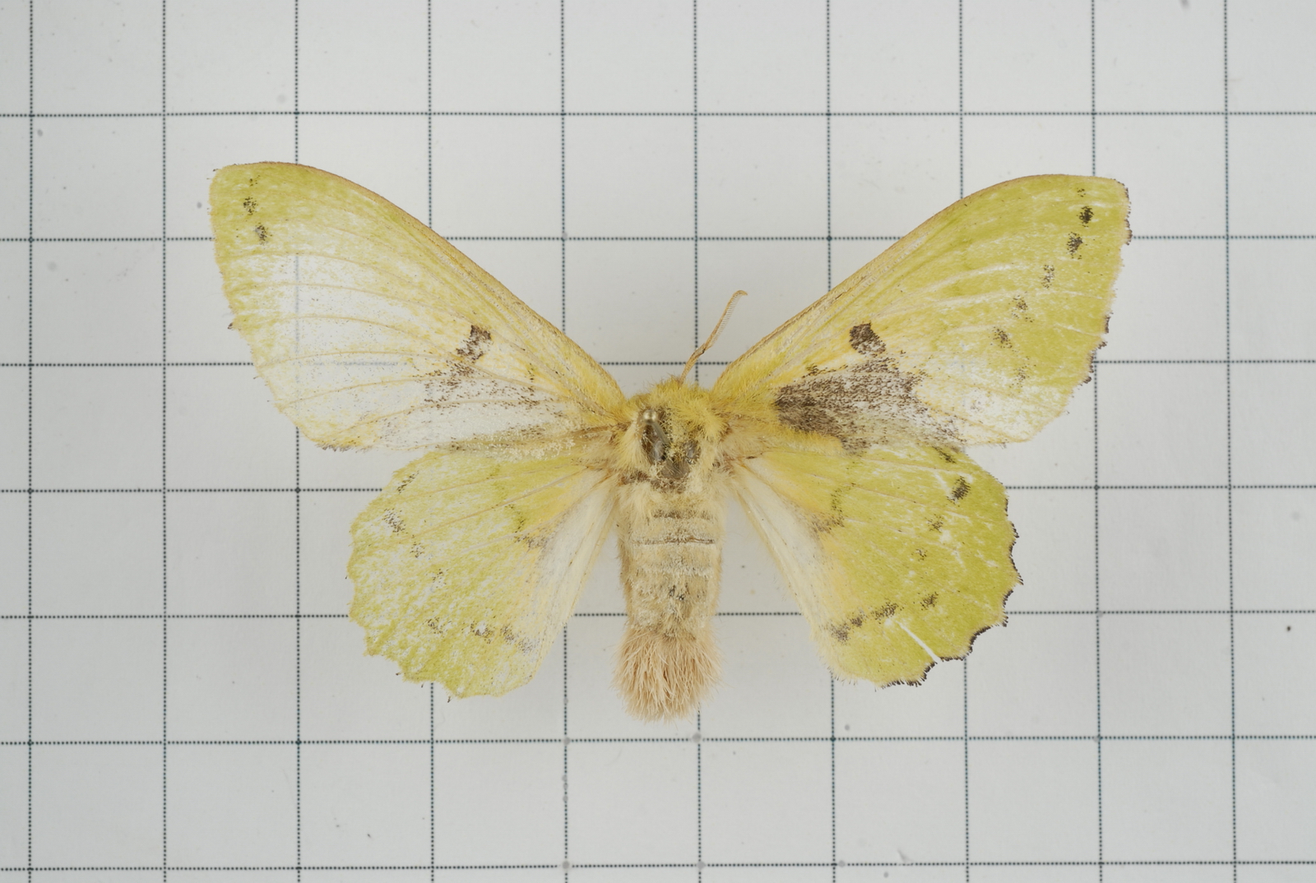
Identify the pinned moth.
Trabala vishnou guttata
